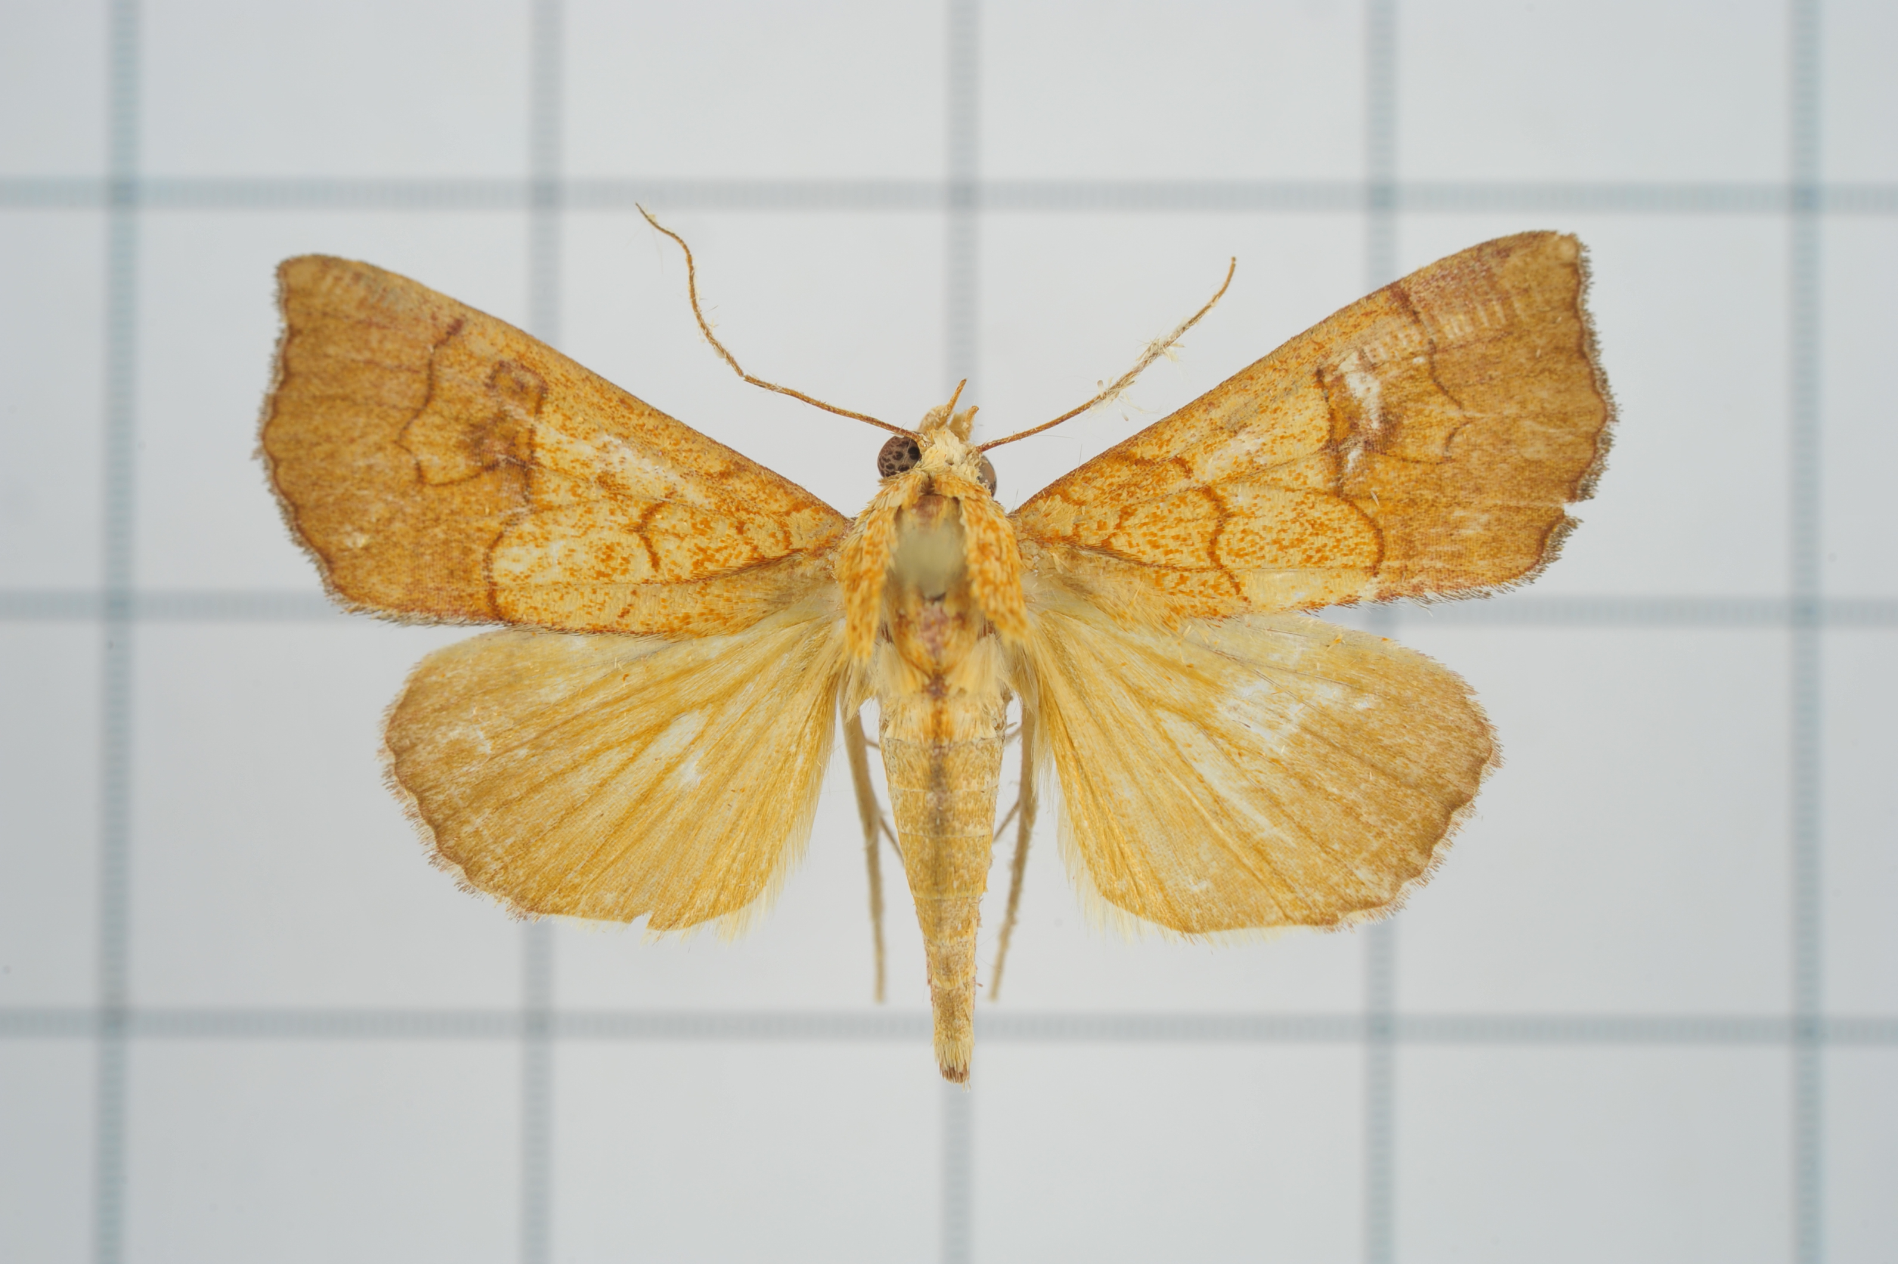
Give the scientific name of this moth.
Cosmophila lyona
